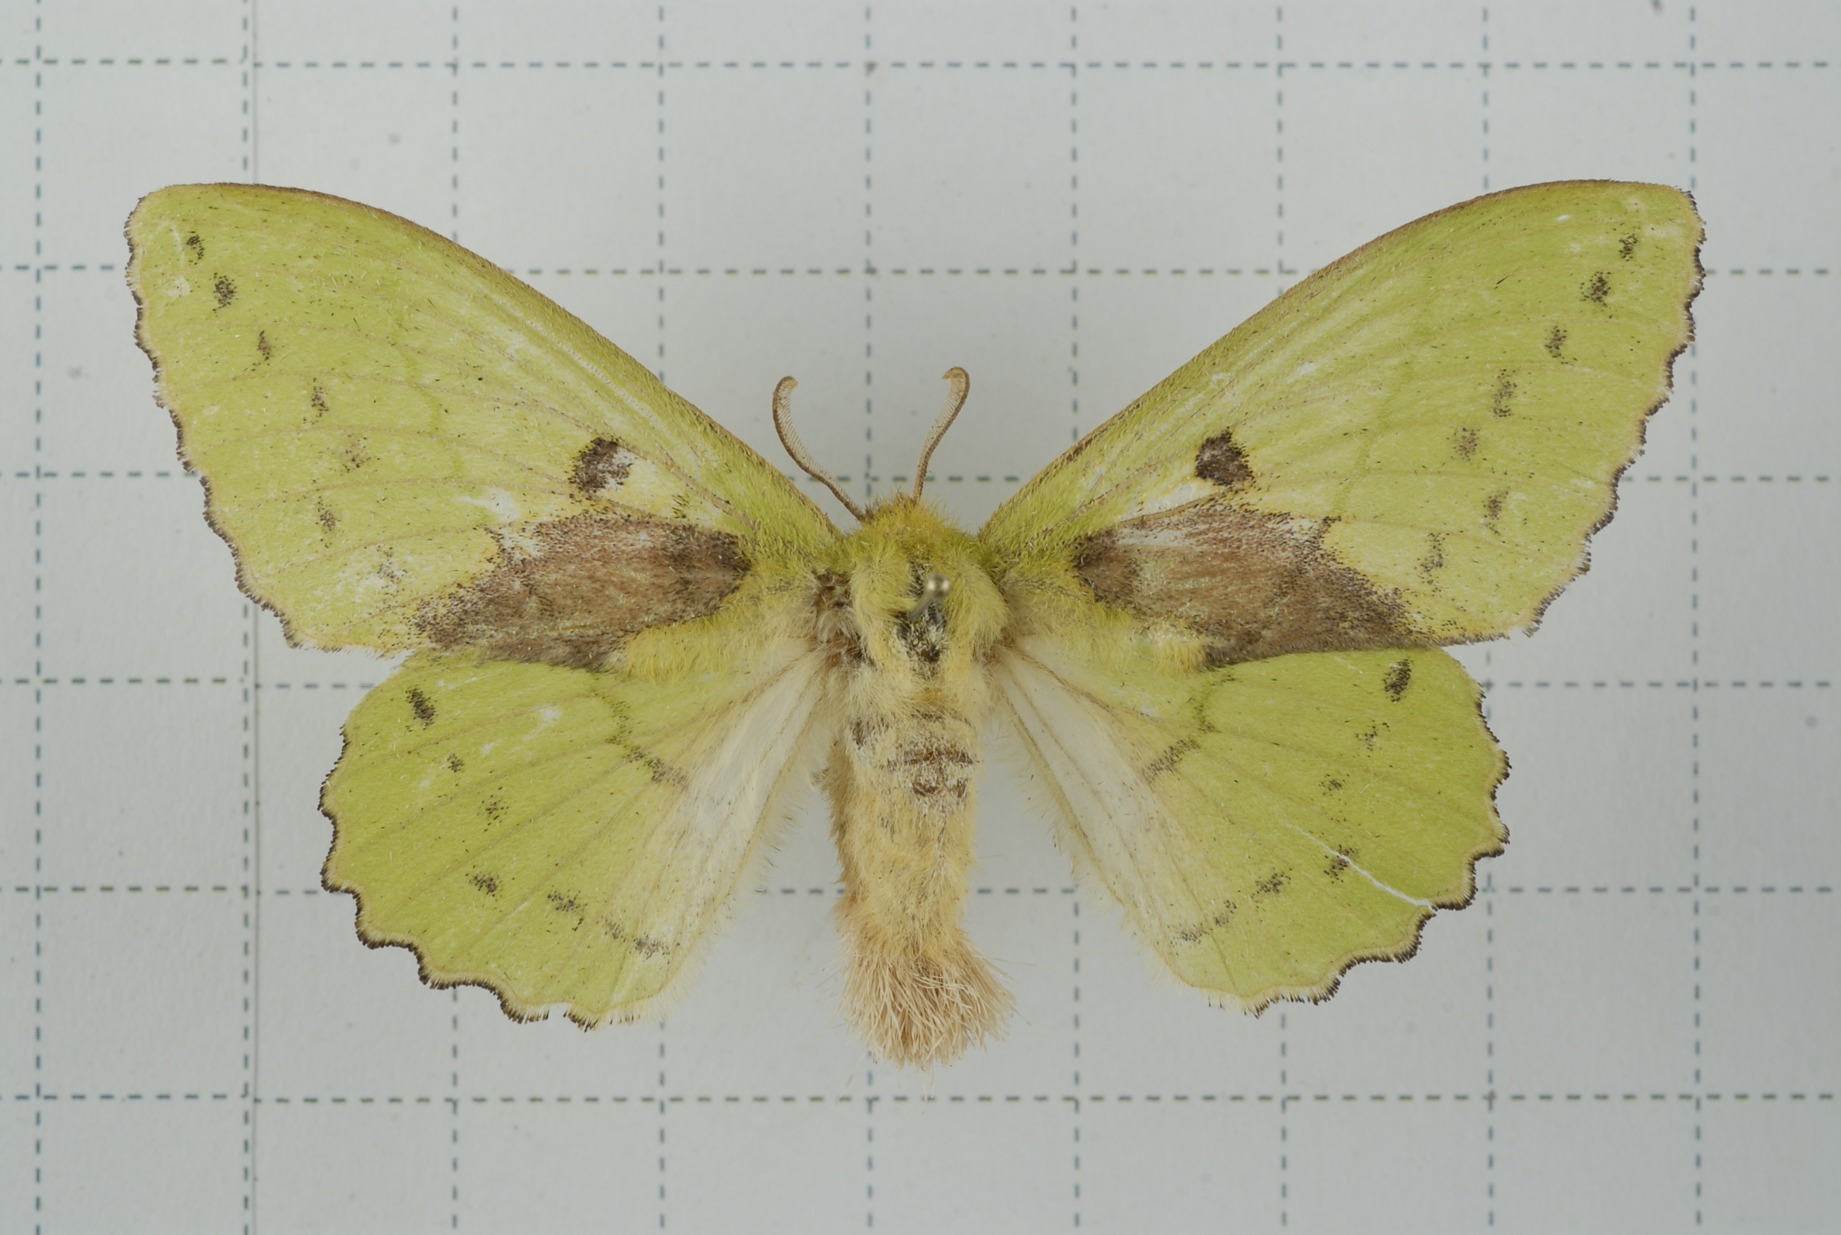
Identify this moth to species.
Trabala vishnou guttata
